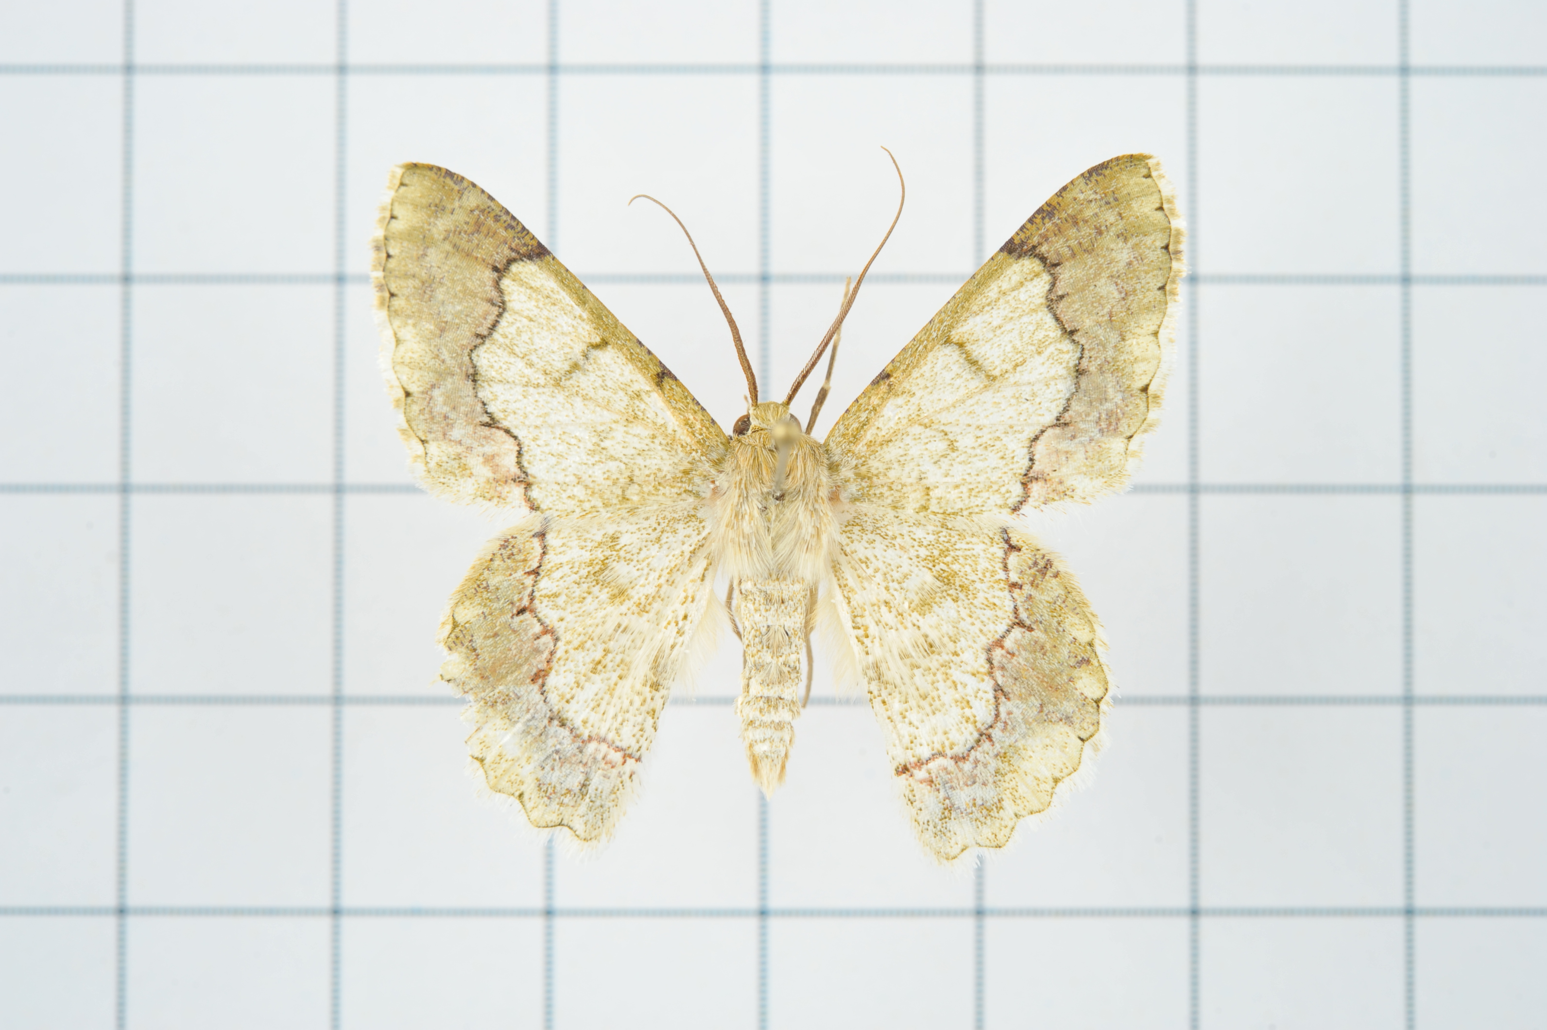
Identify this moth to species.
Pingasa ruginaria pacifica
